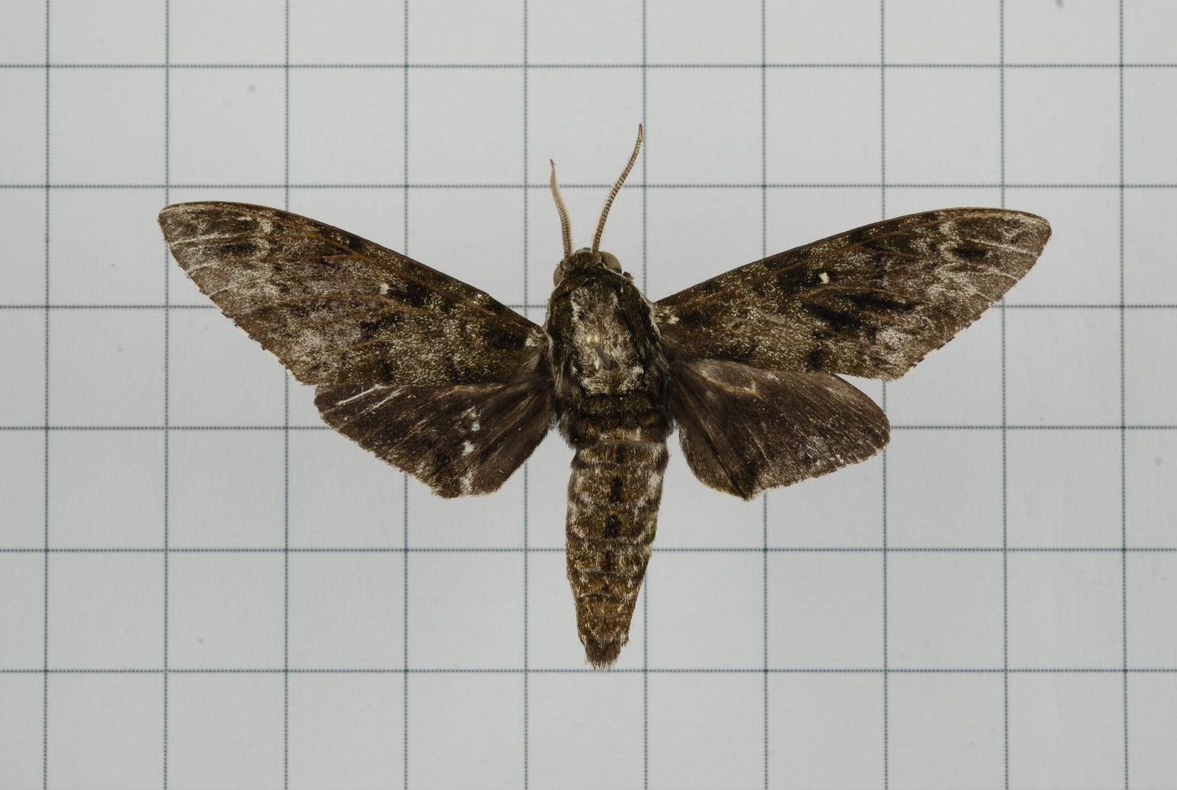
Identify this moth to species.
Dolbina formosana
